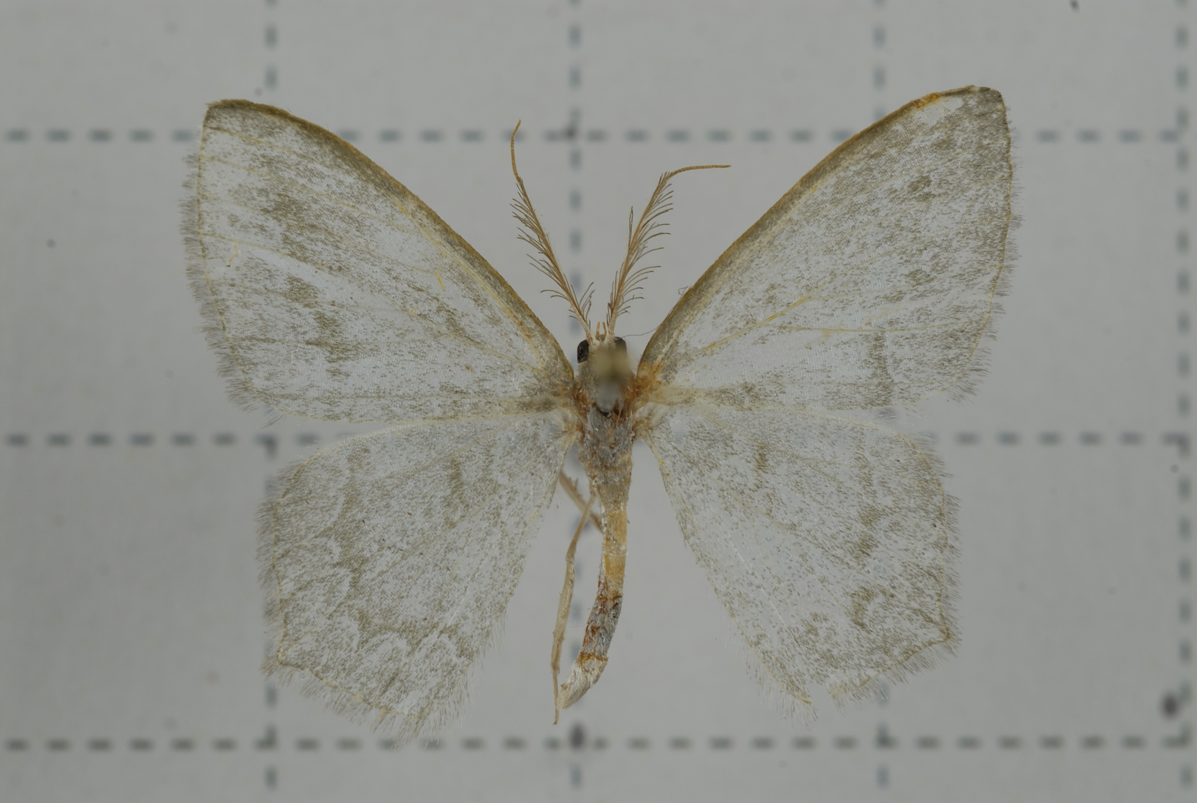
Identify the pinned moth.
Jodis rantaizanensis
